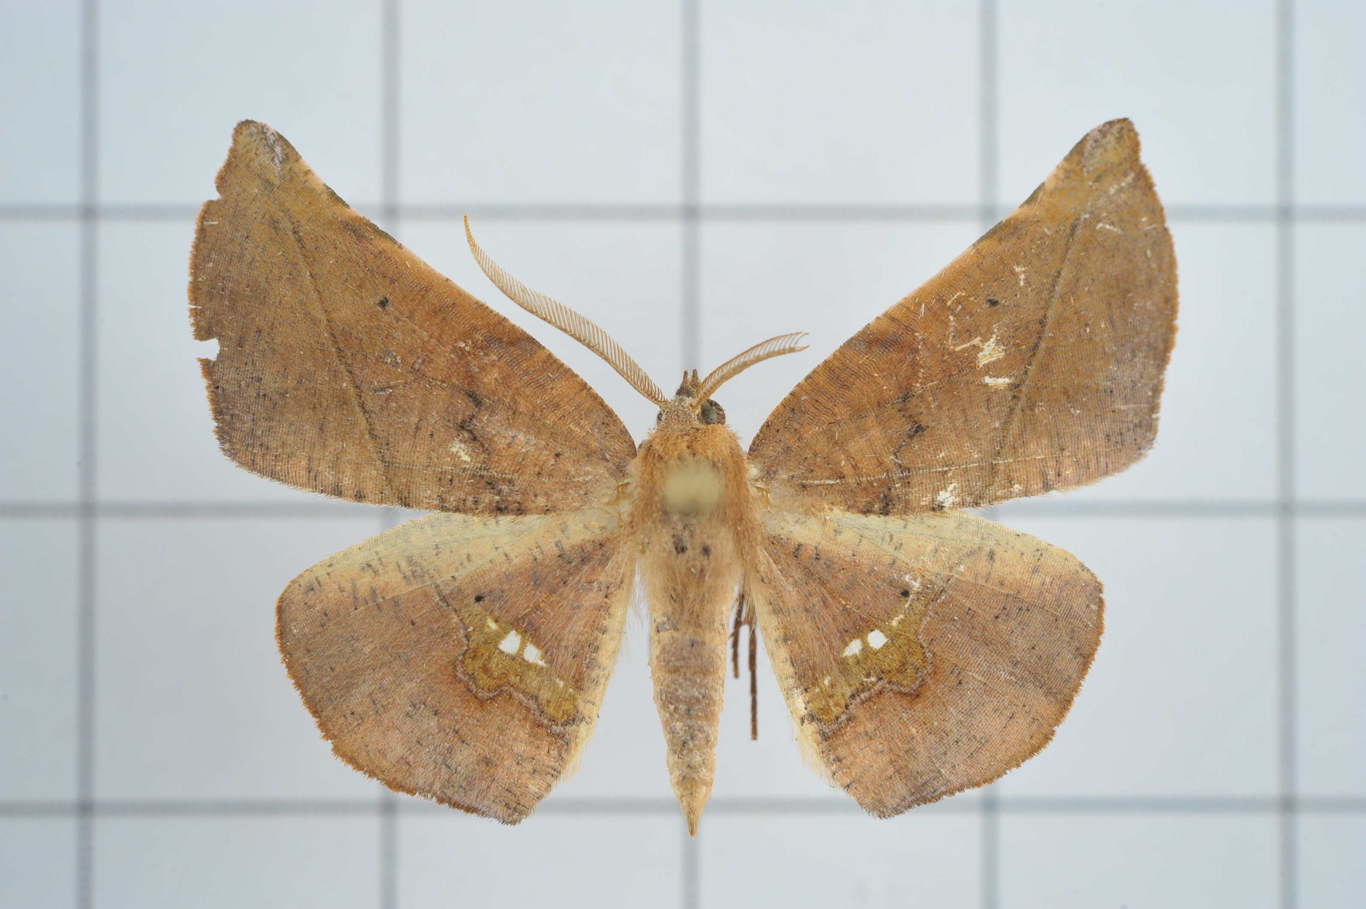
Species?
Garaeus apicata formosanus
